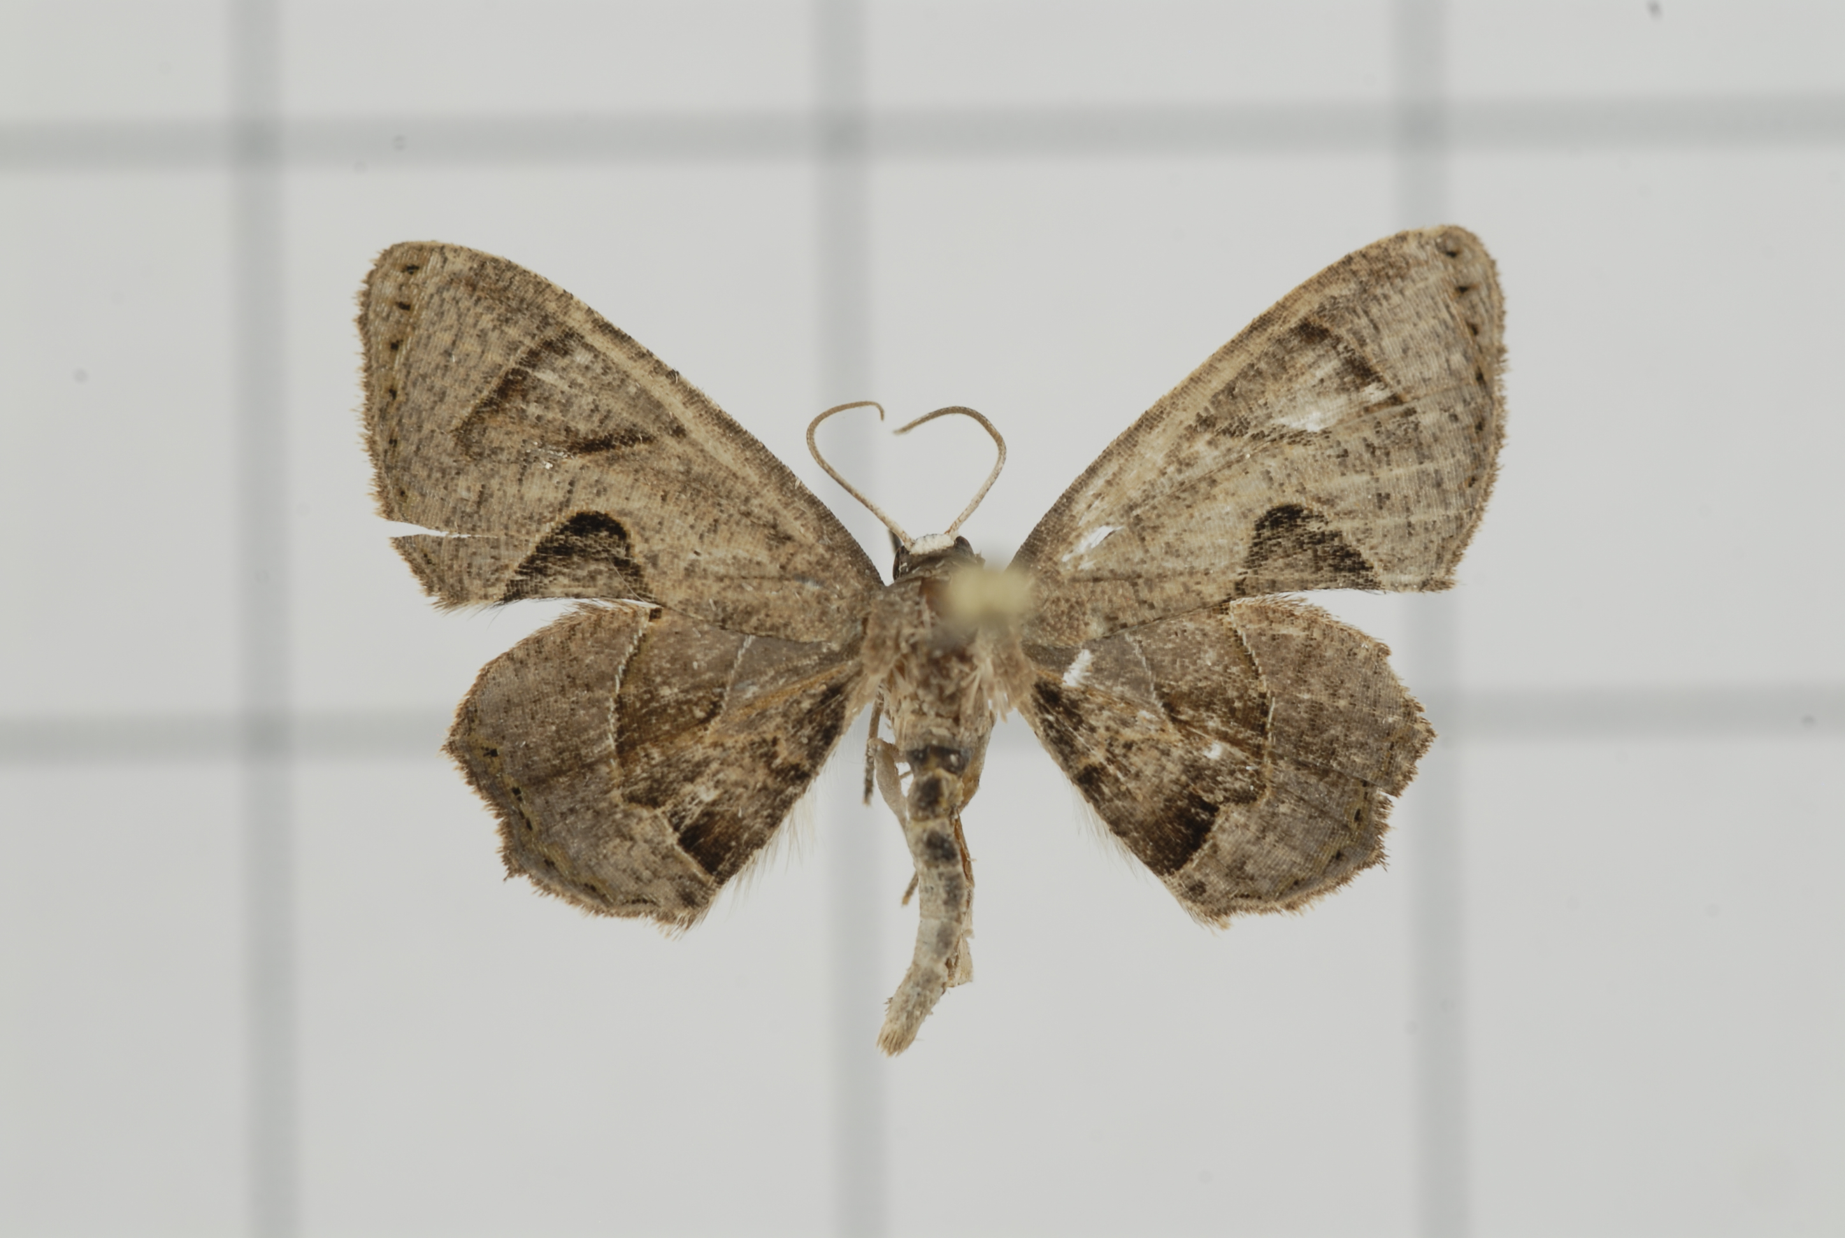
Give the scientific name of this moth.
Phazaca alikangensis
